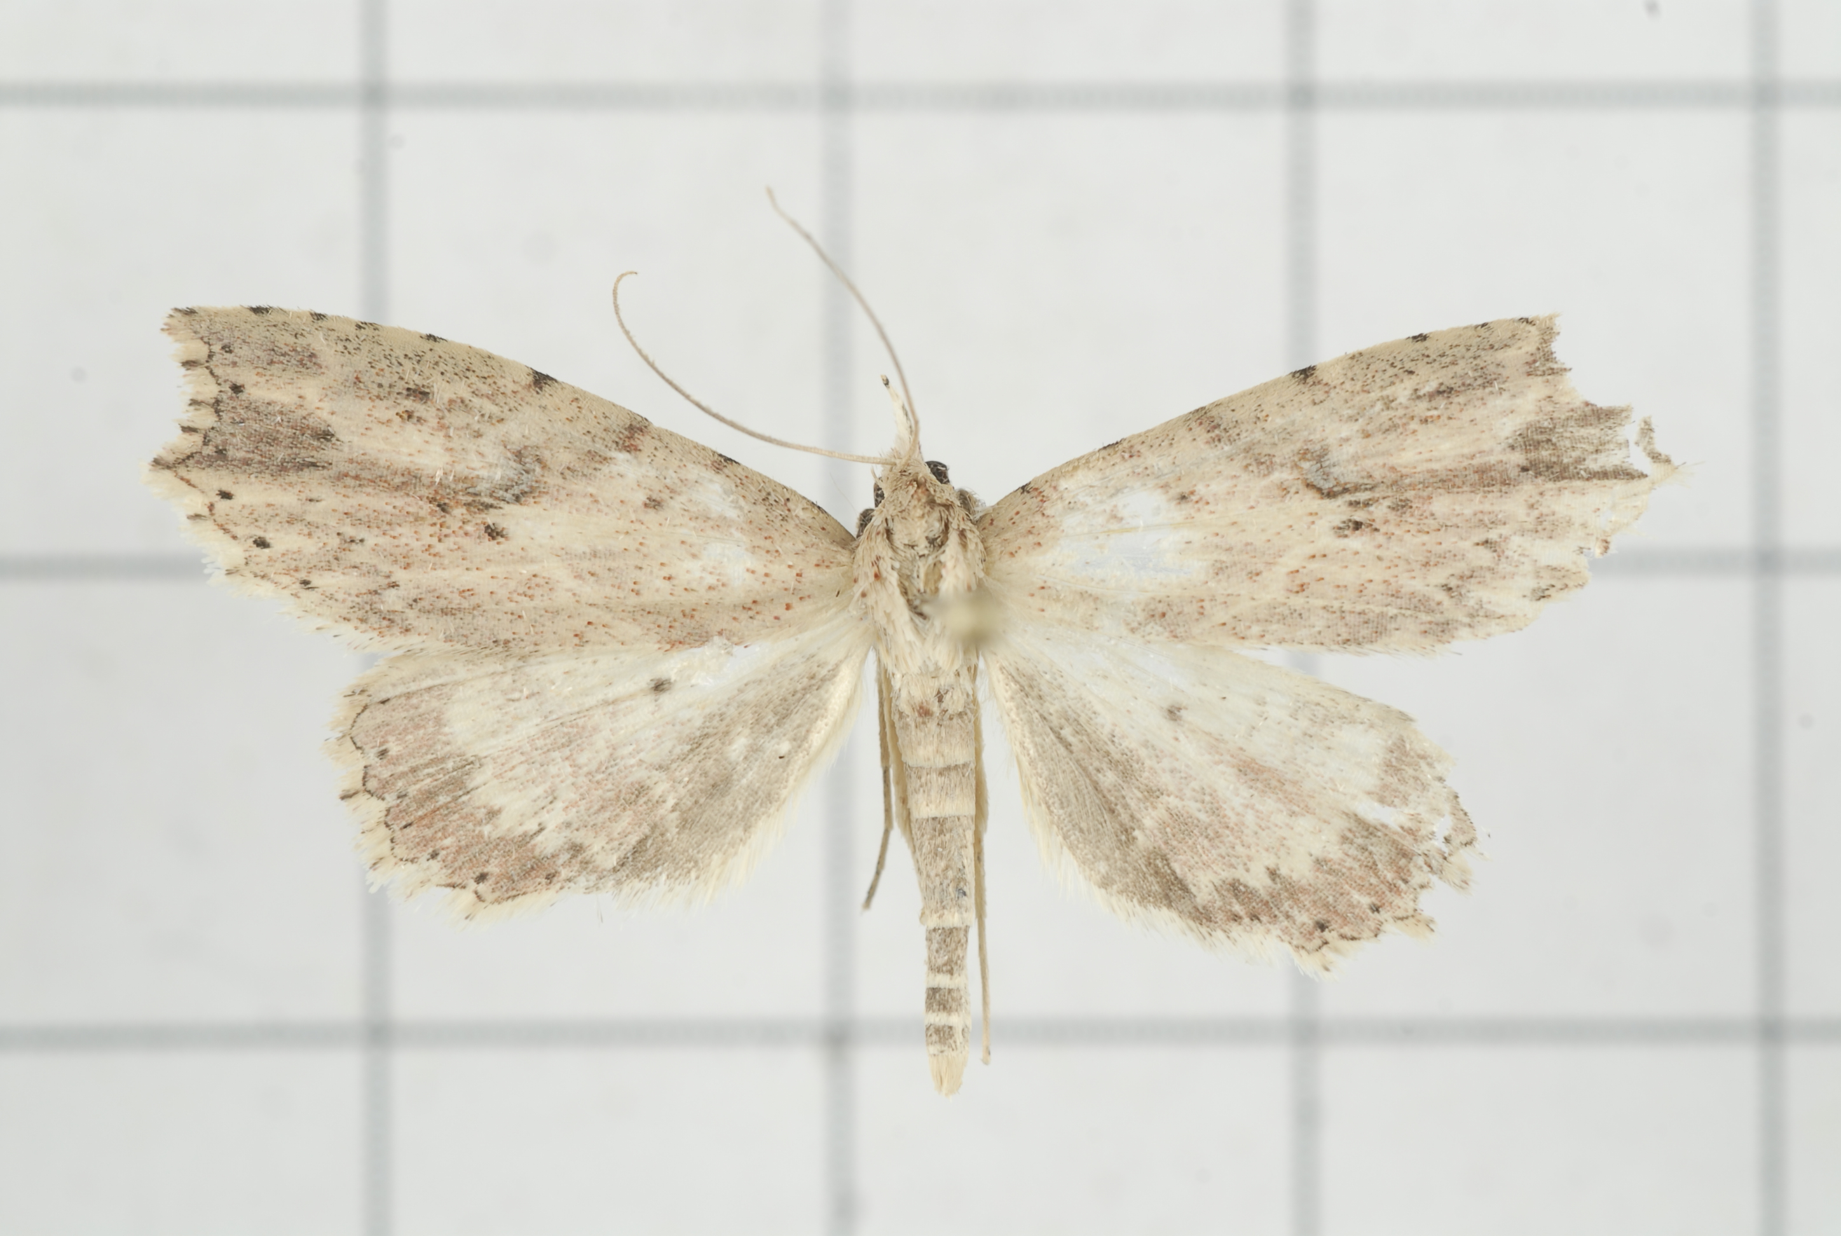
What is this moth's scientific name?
Olulis puncticinctalis
